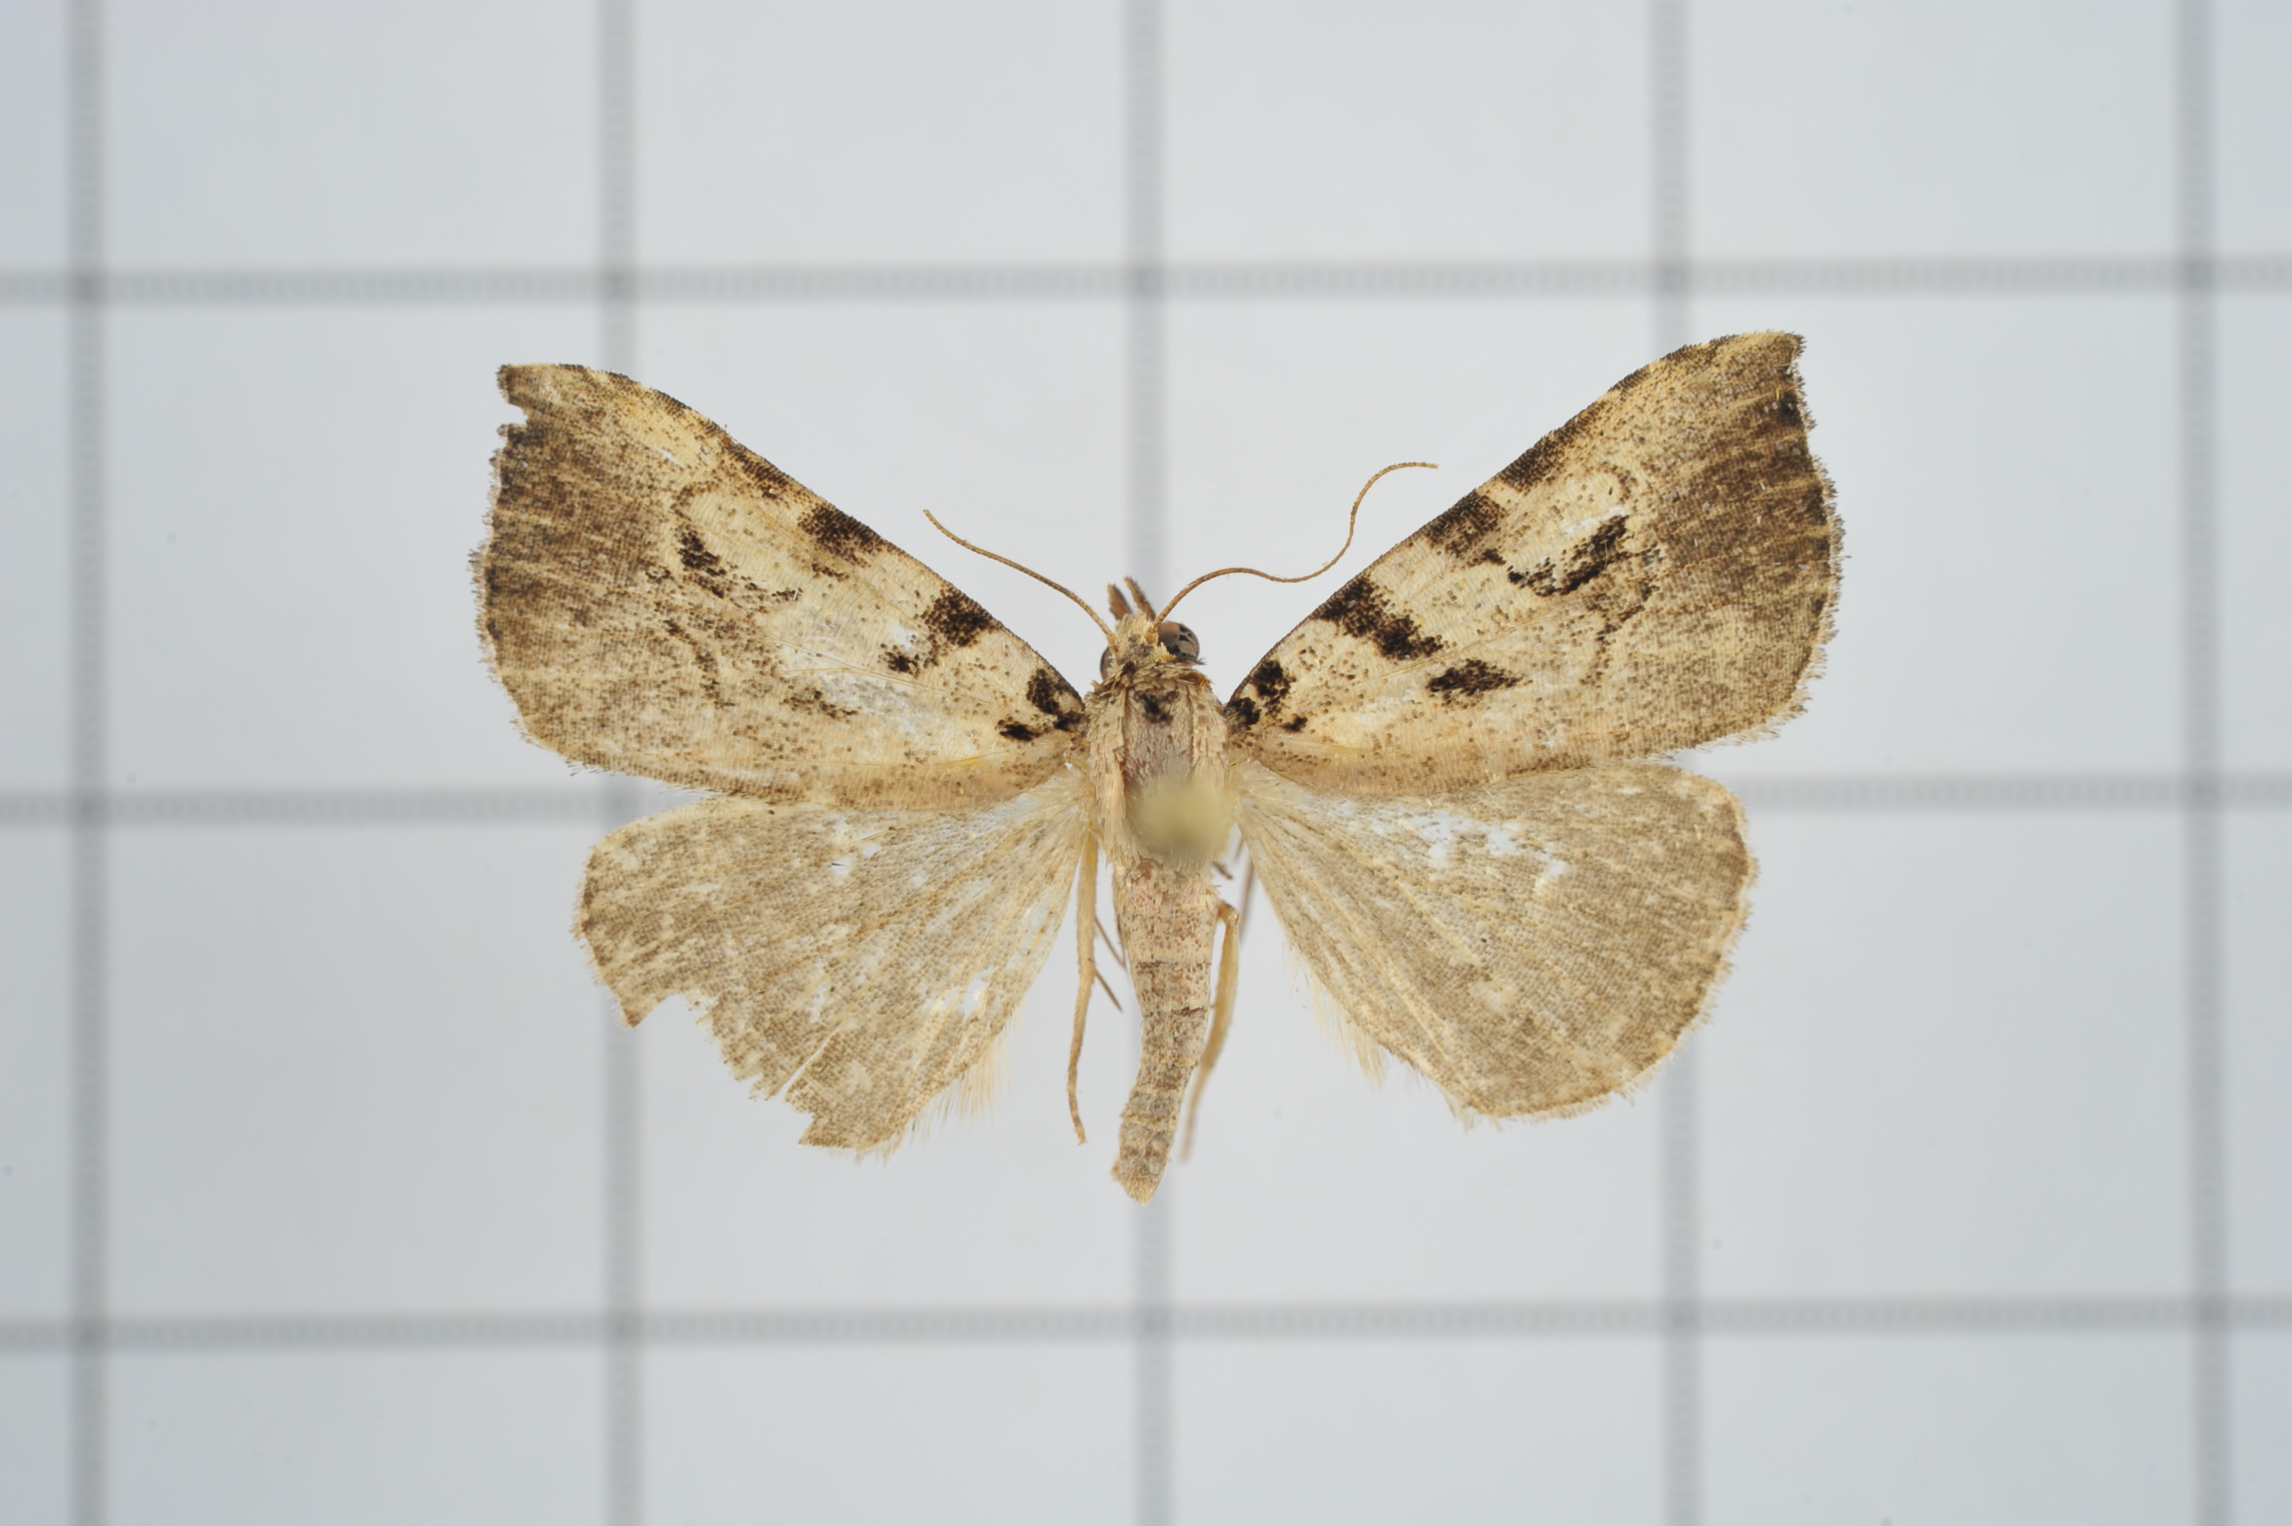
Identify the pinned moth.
Oglasa retracta
